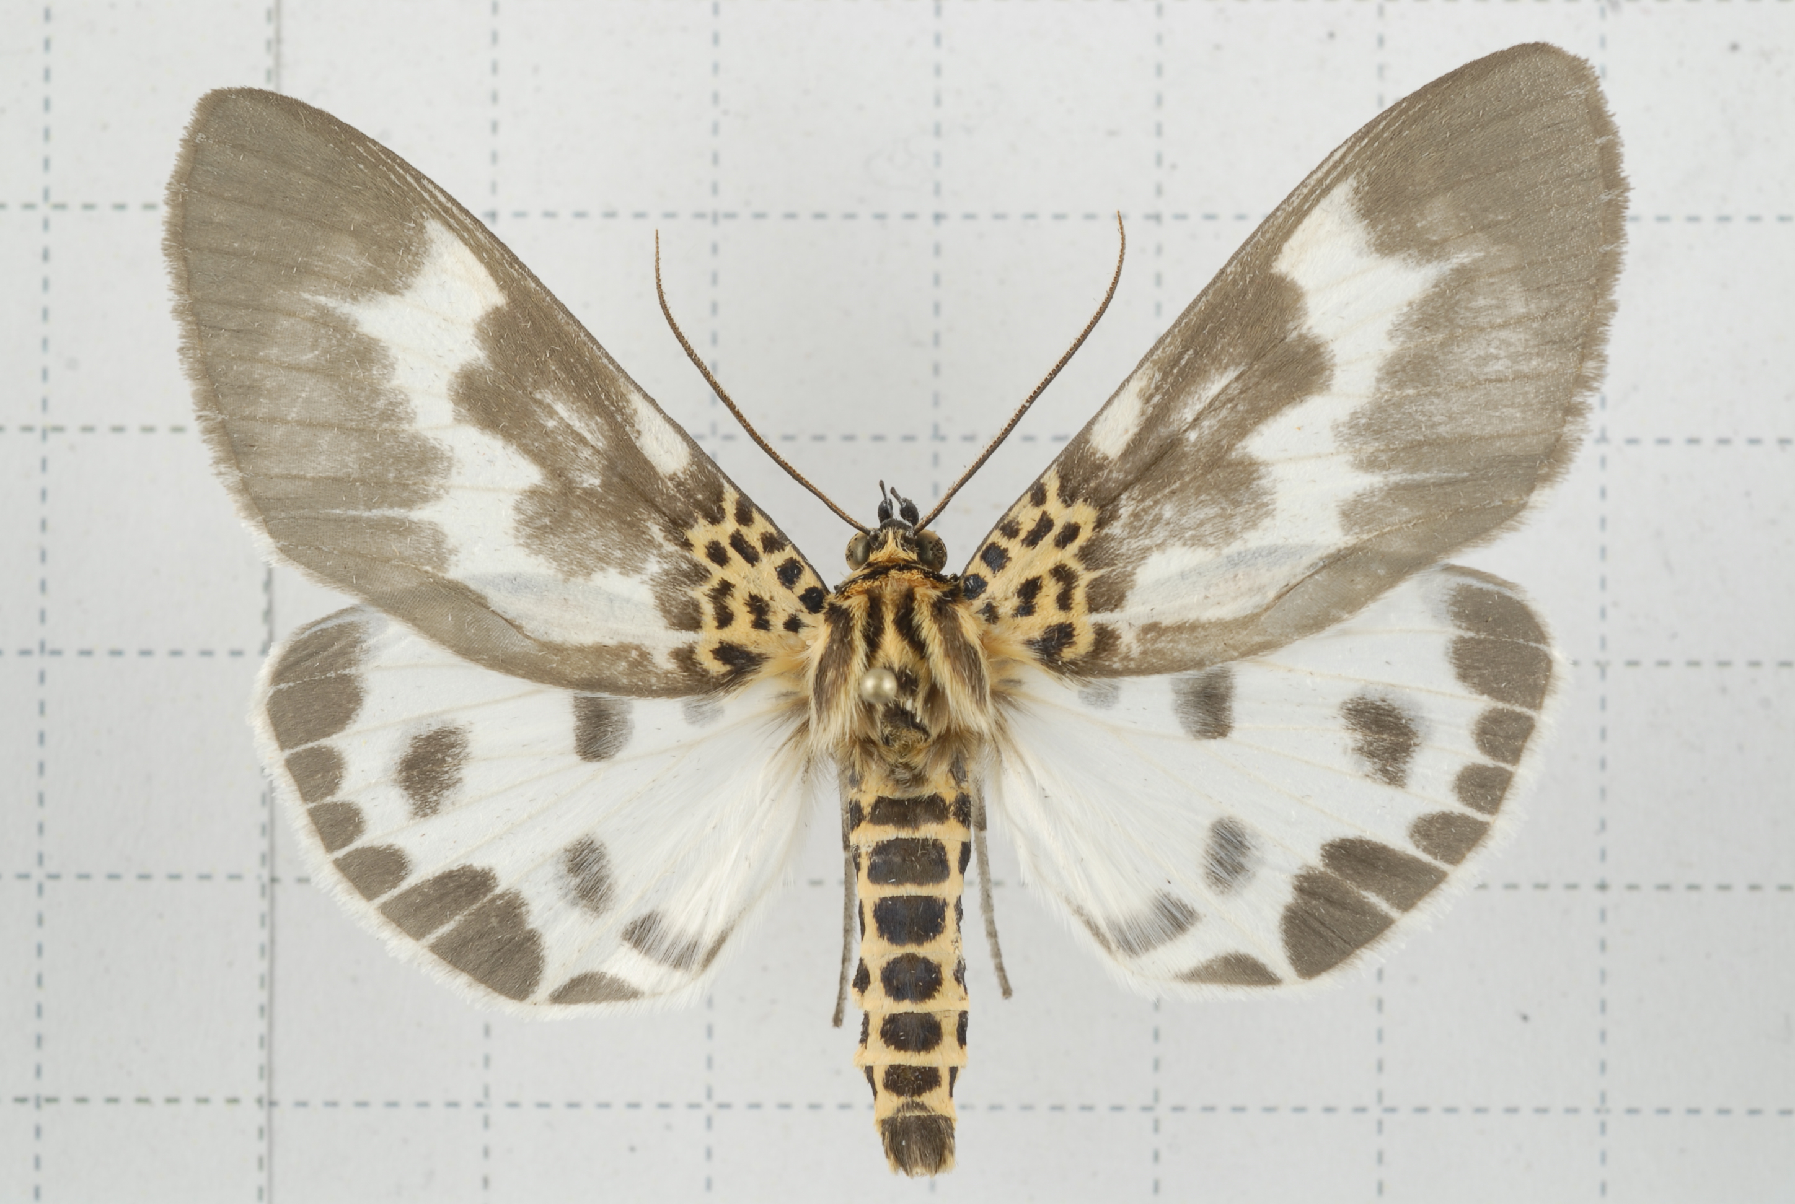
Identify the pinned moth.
Asota tortuosa
